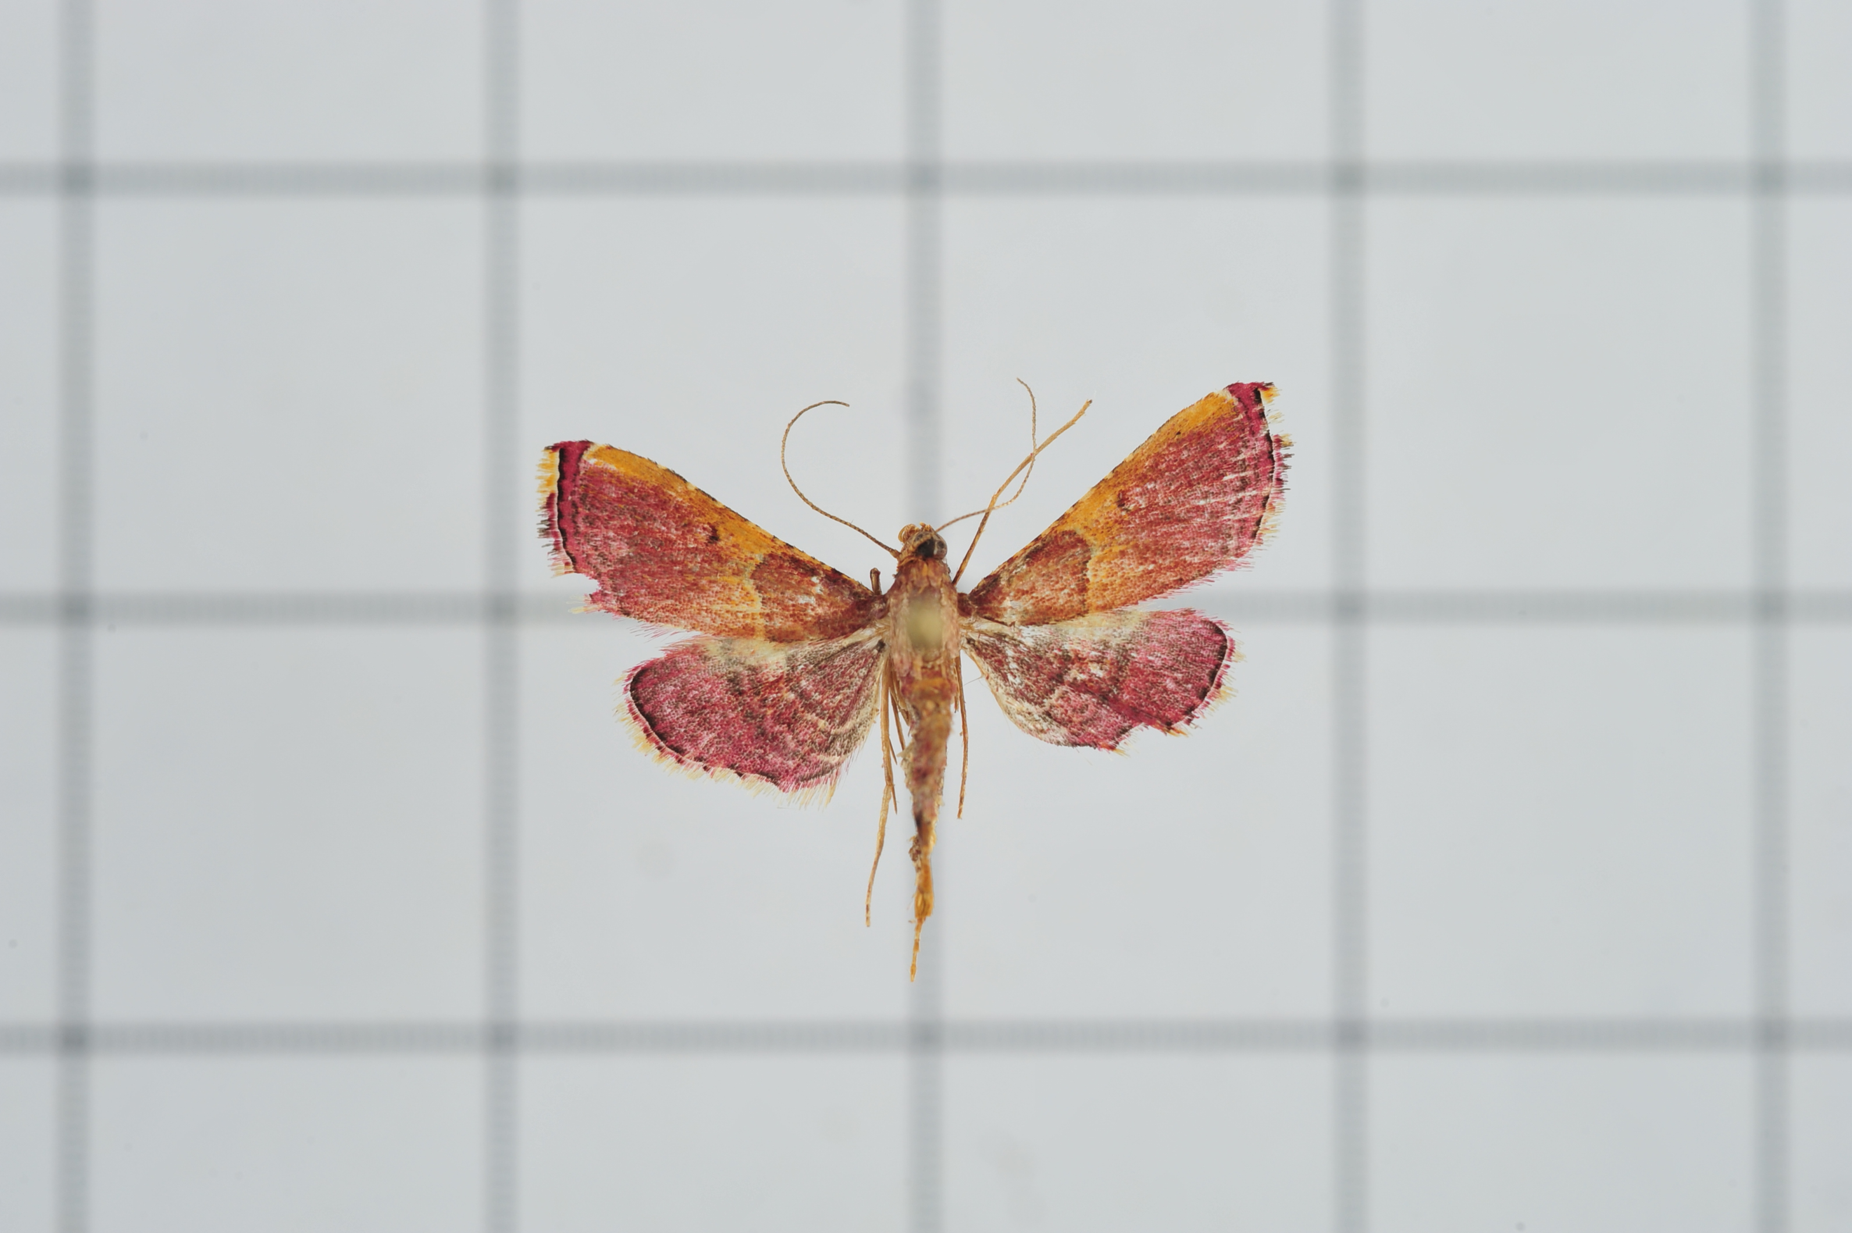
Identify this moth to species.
Endotricha mesenterialis
